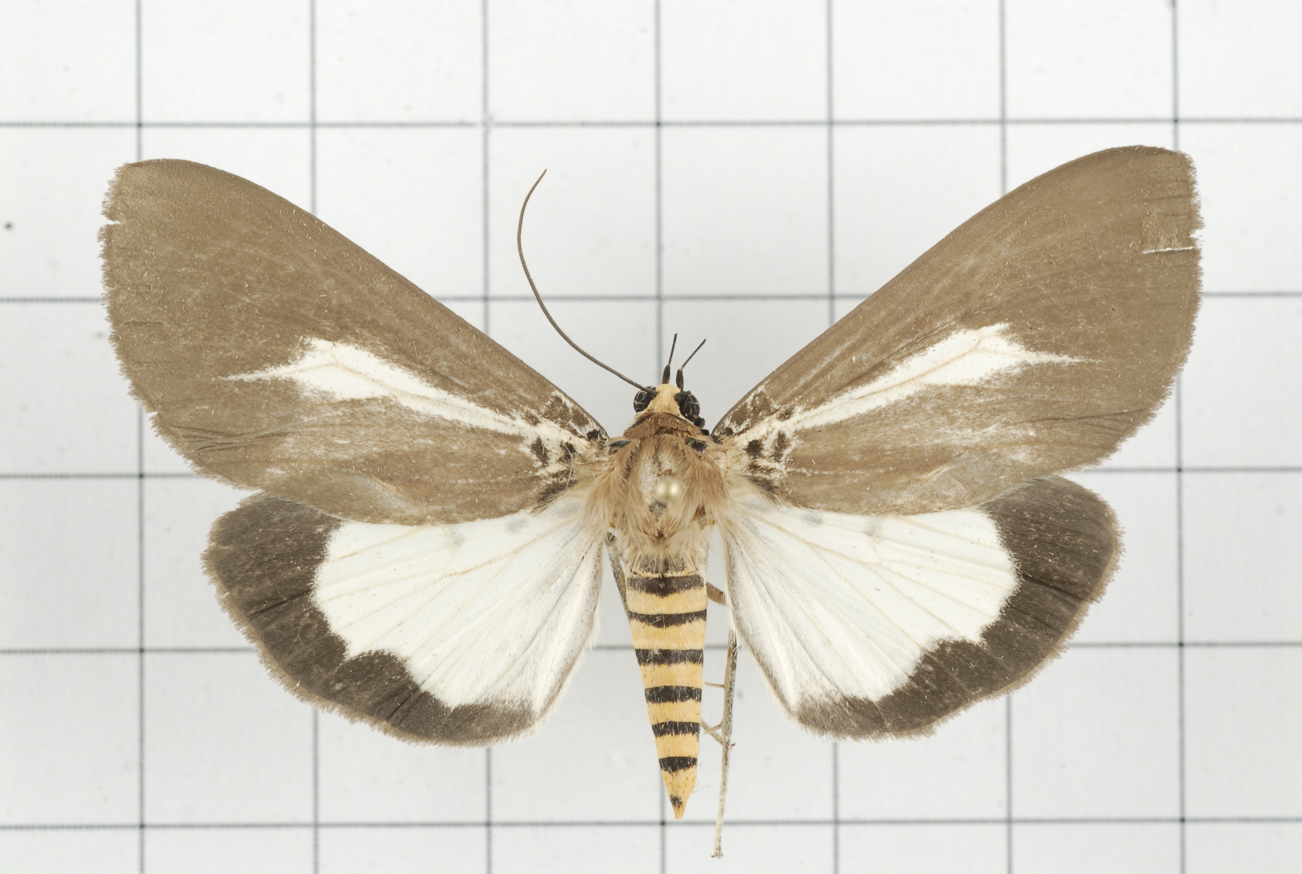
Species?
Asota heliconia zebrina
